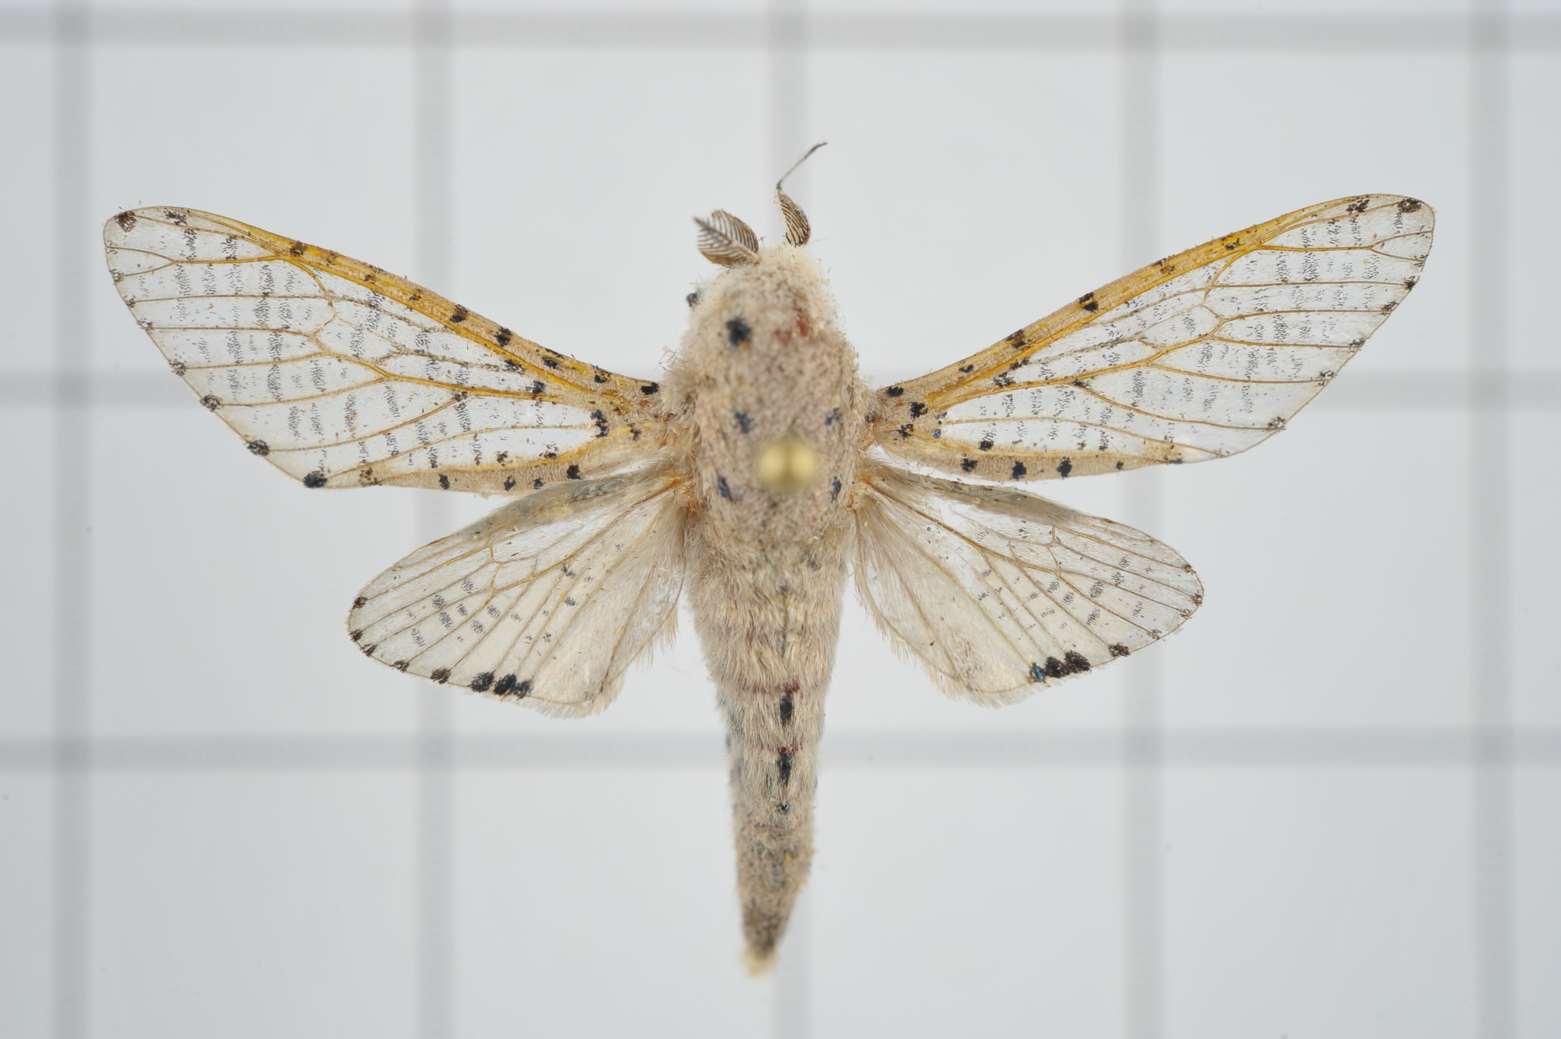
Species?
Polyphagozerra coffeae
